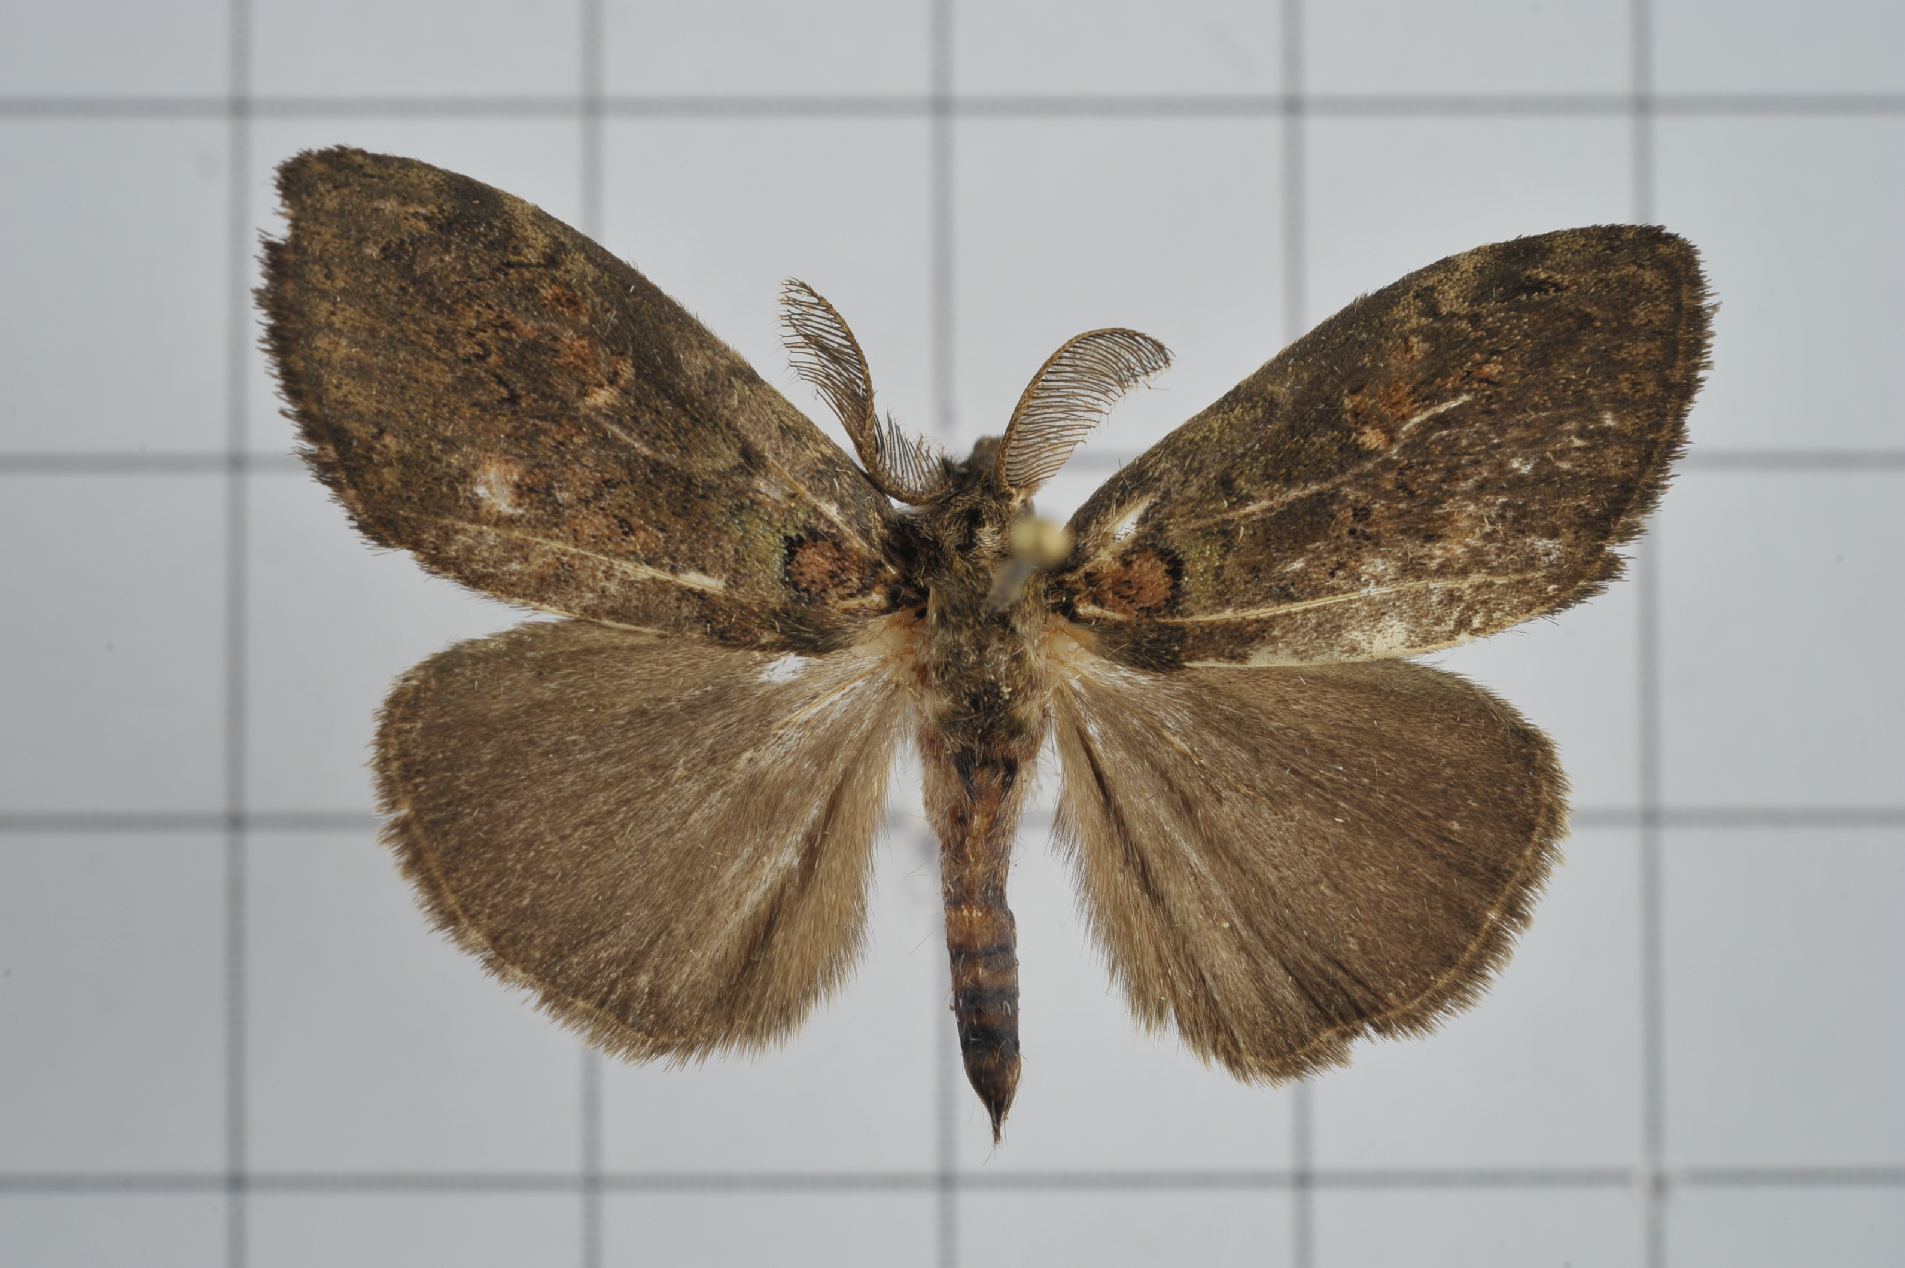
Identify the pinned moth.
Olene dudgeoni
